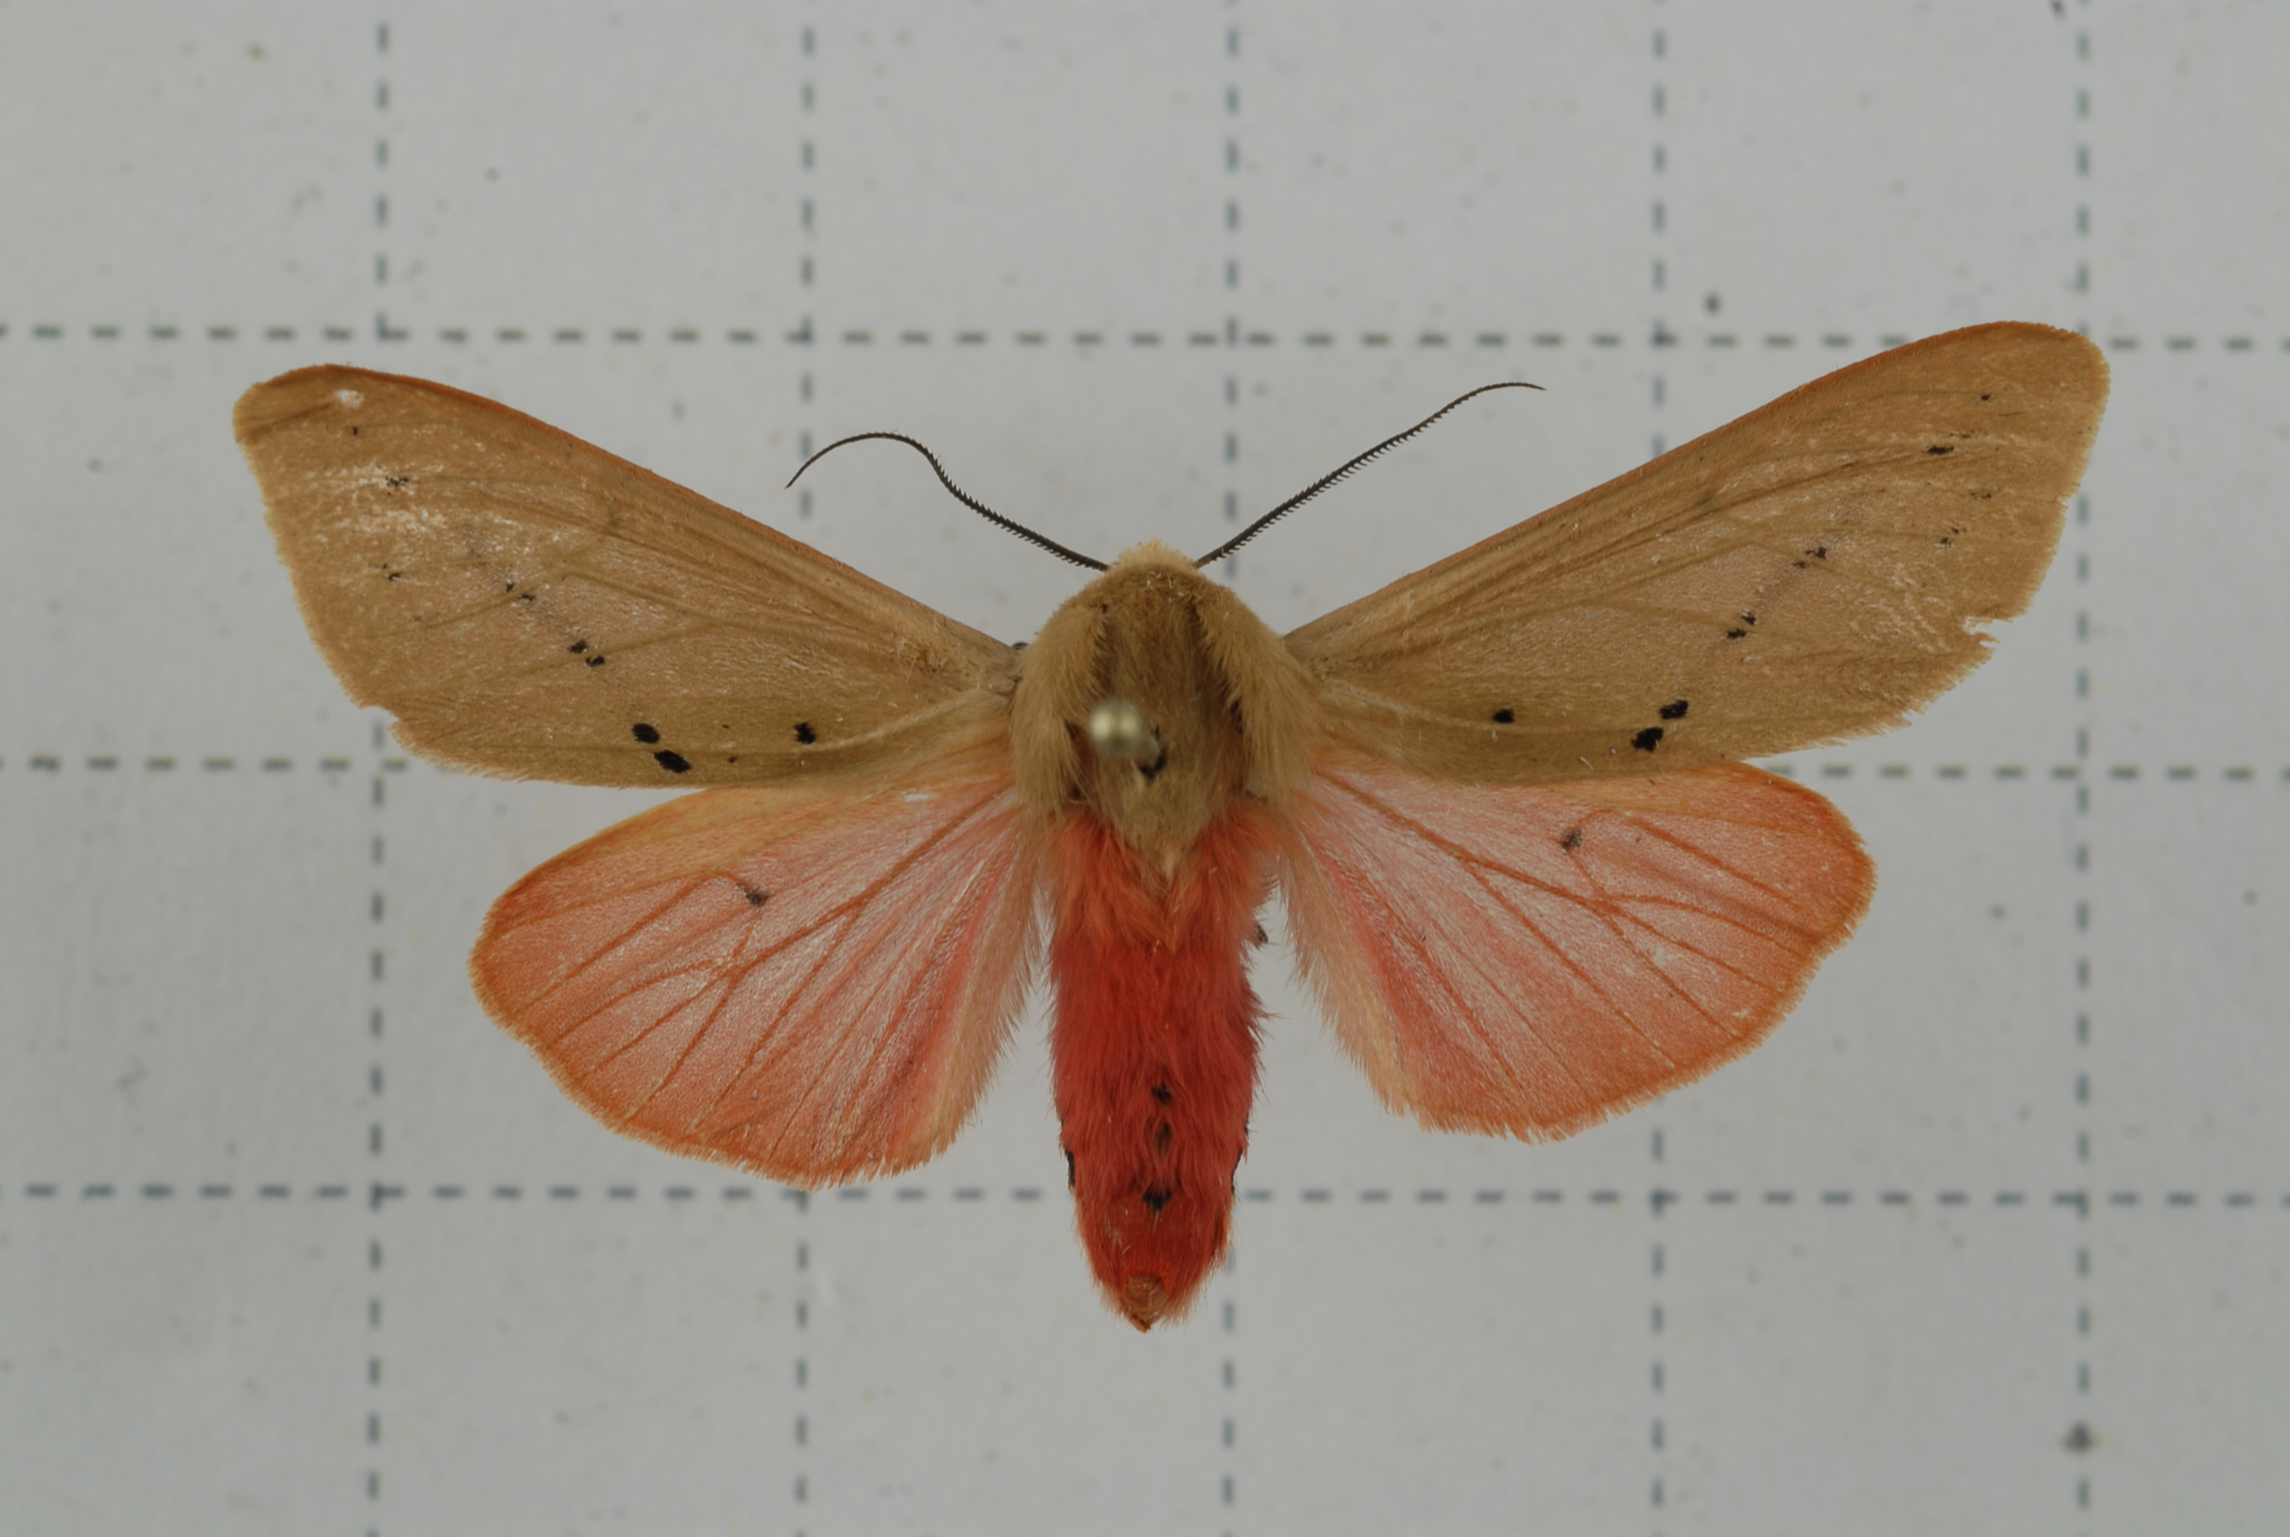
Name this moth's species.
Spilarctia wilemani
